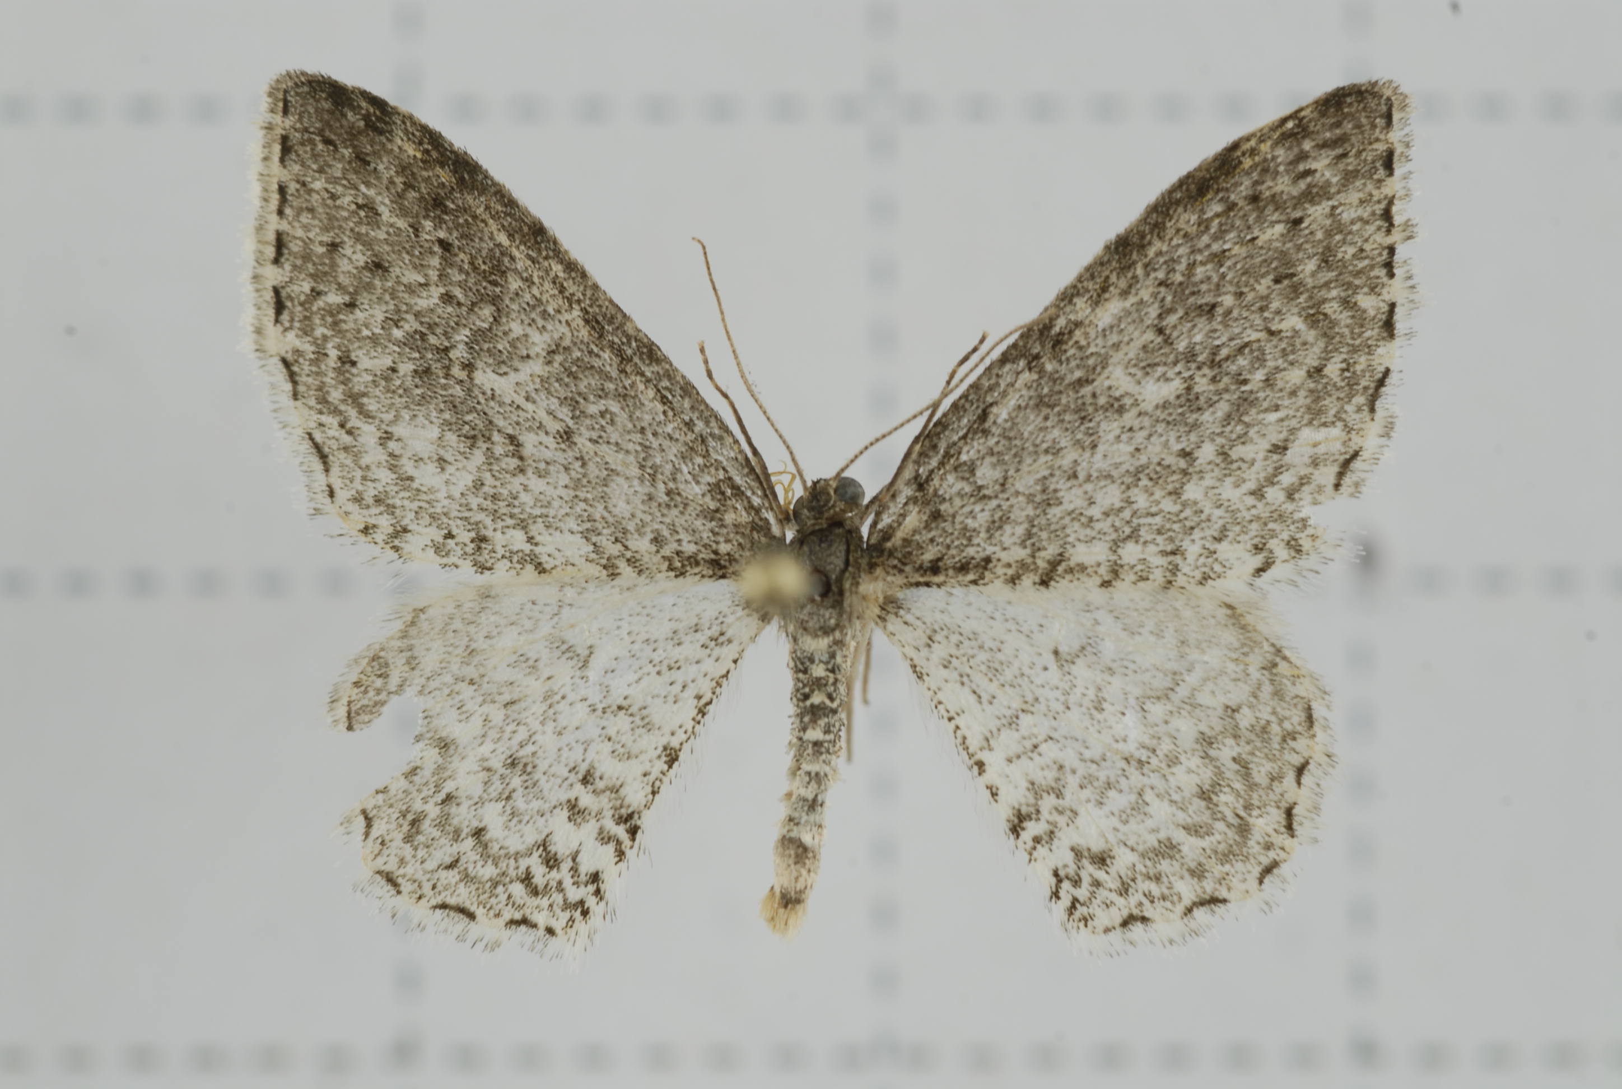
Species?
Hydrelia bicauliata
